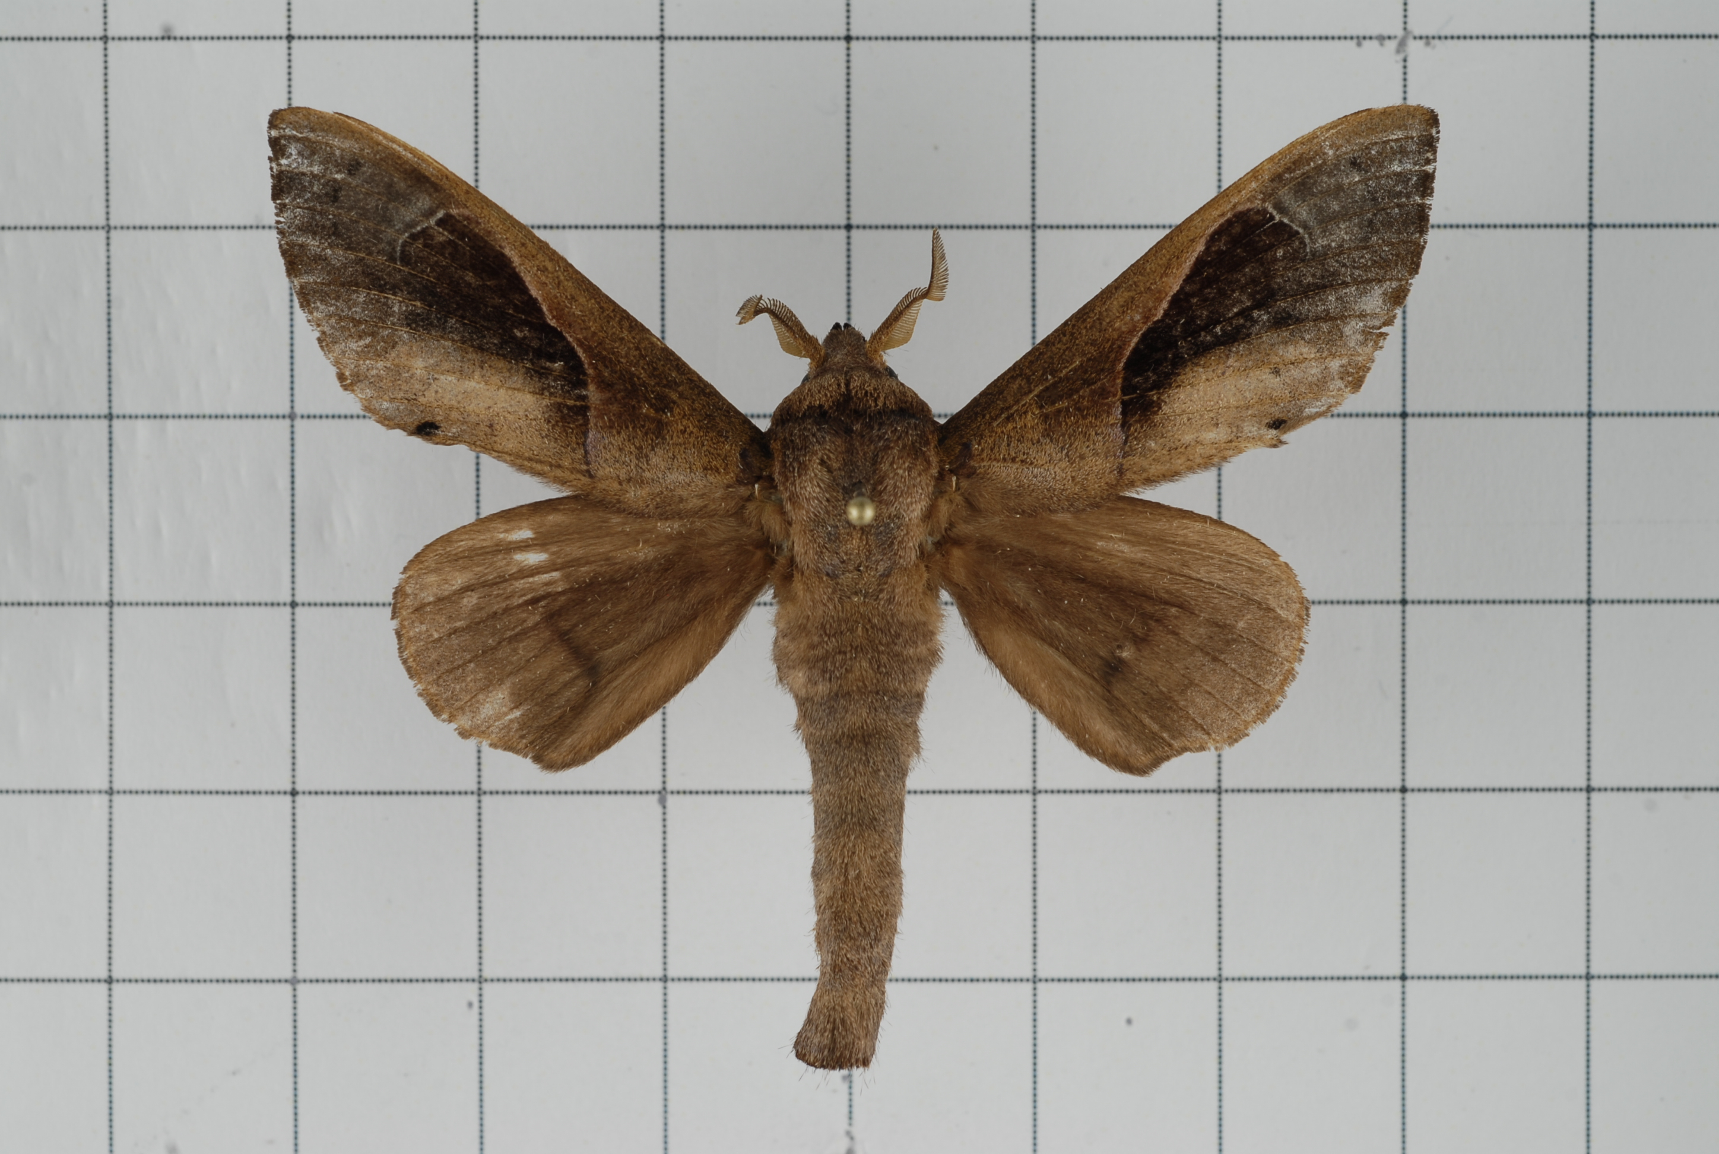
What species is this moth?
Paralebeda femorata mirabilis
